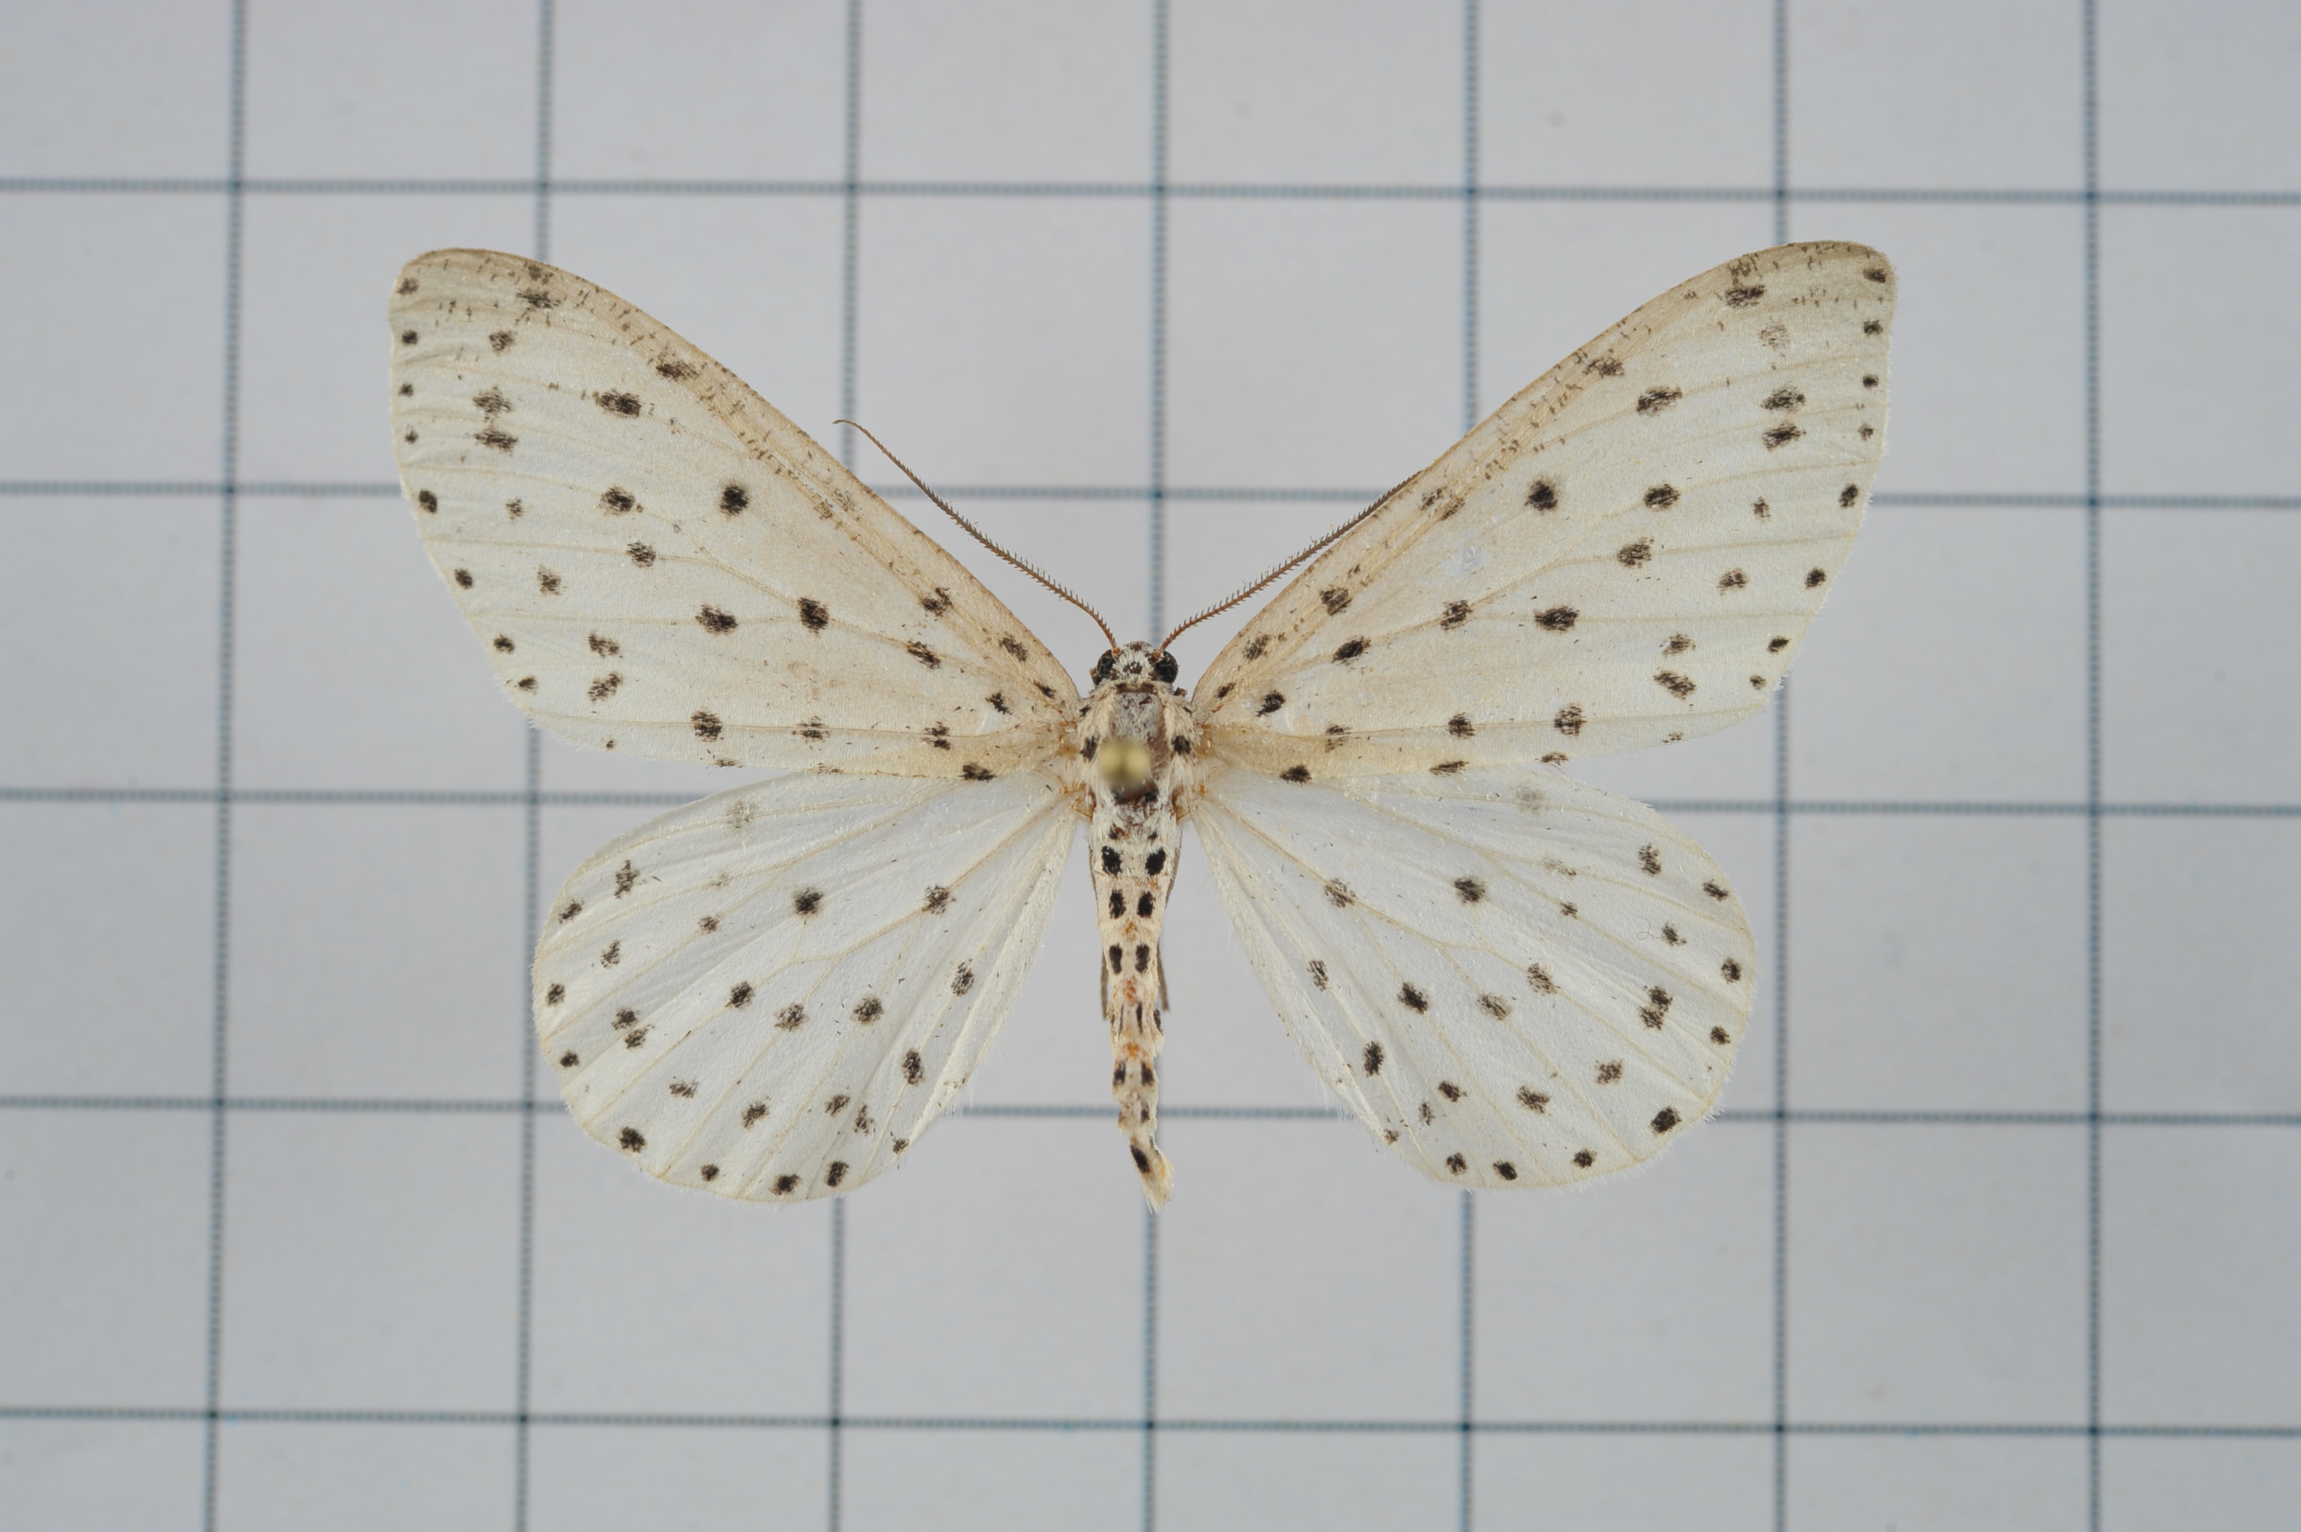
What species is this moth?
Xenoplia trivialis
